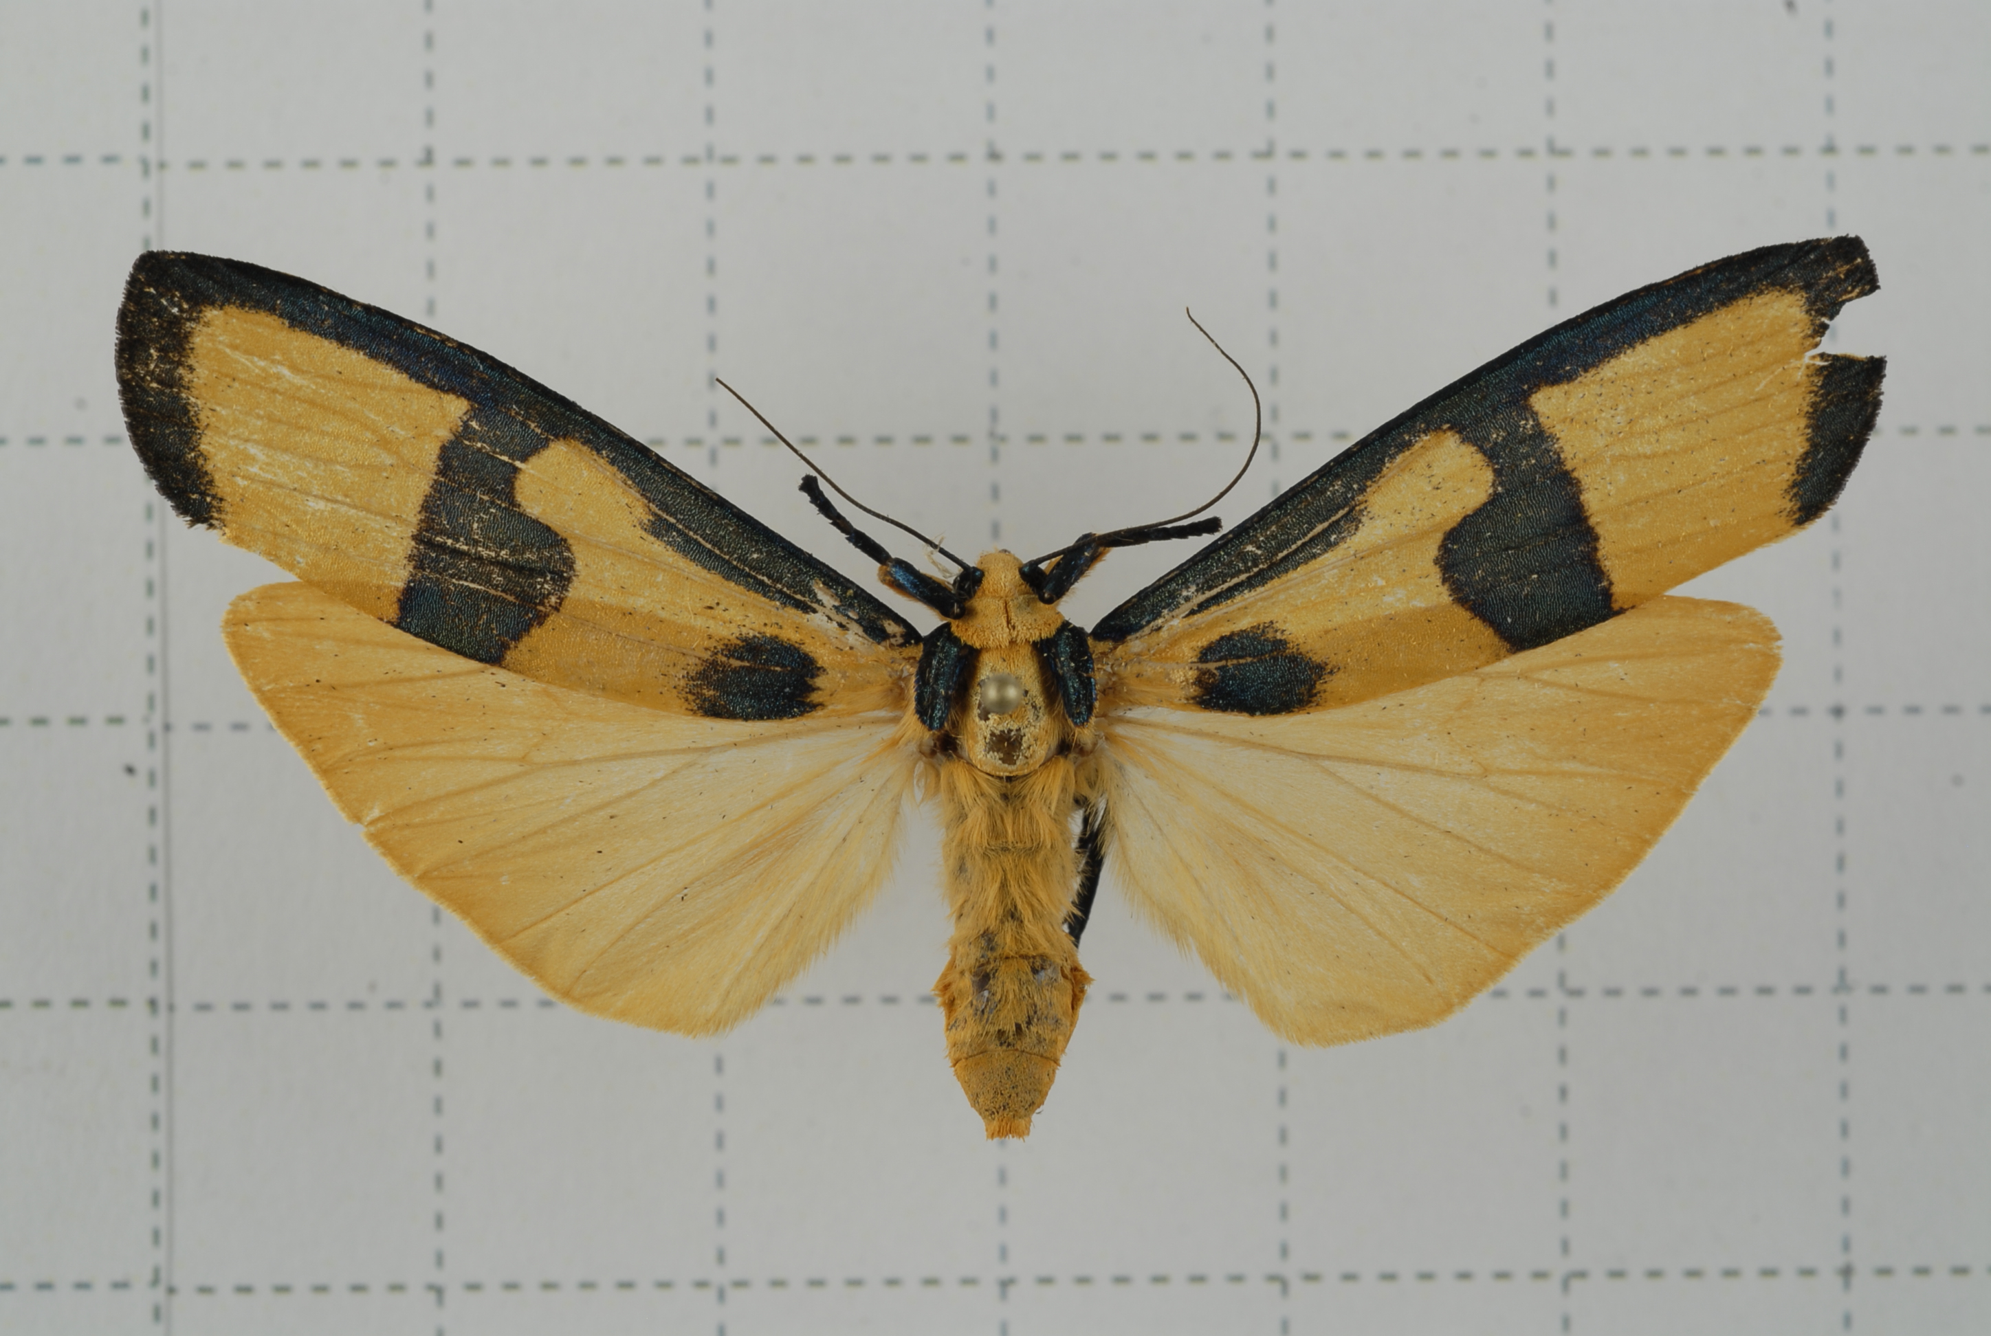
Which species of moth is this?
Chrysaeglia magnifica
